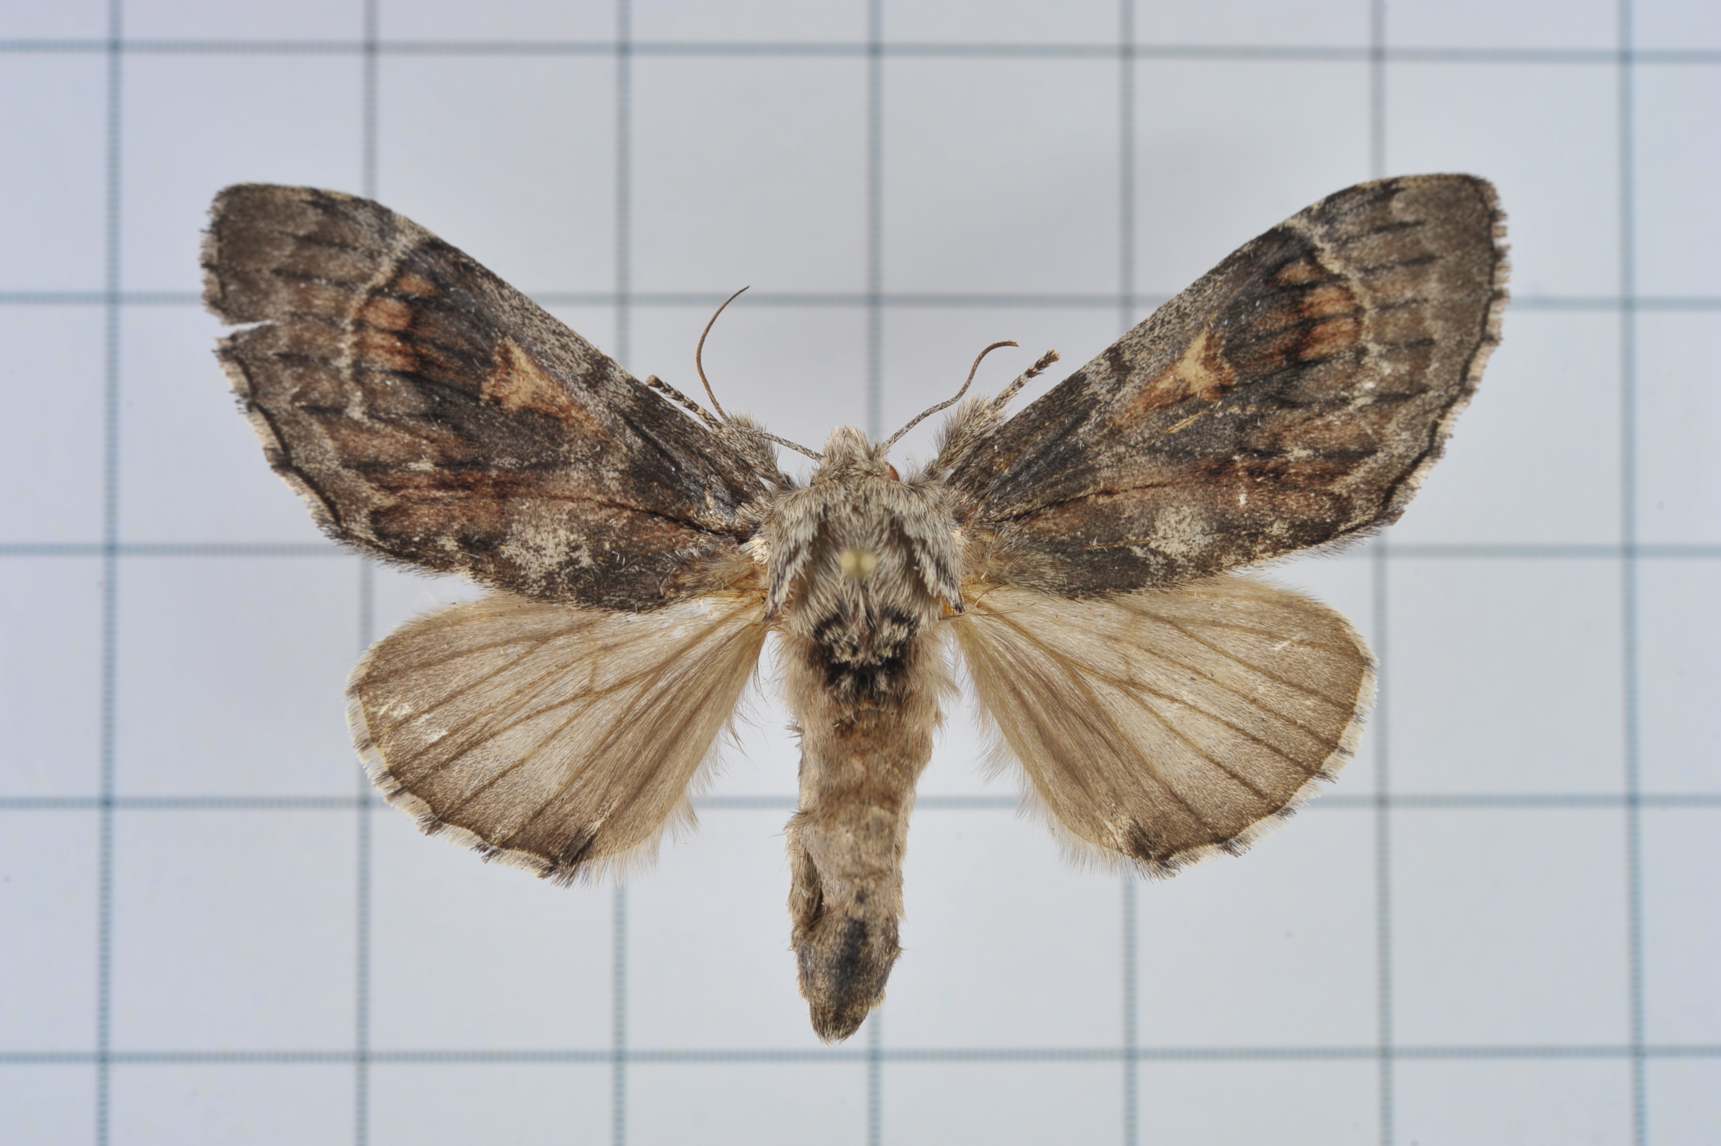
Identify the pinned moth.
Fentonia ocypete crenulata
